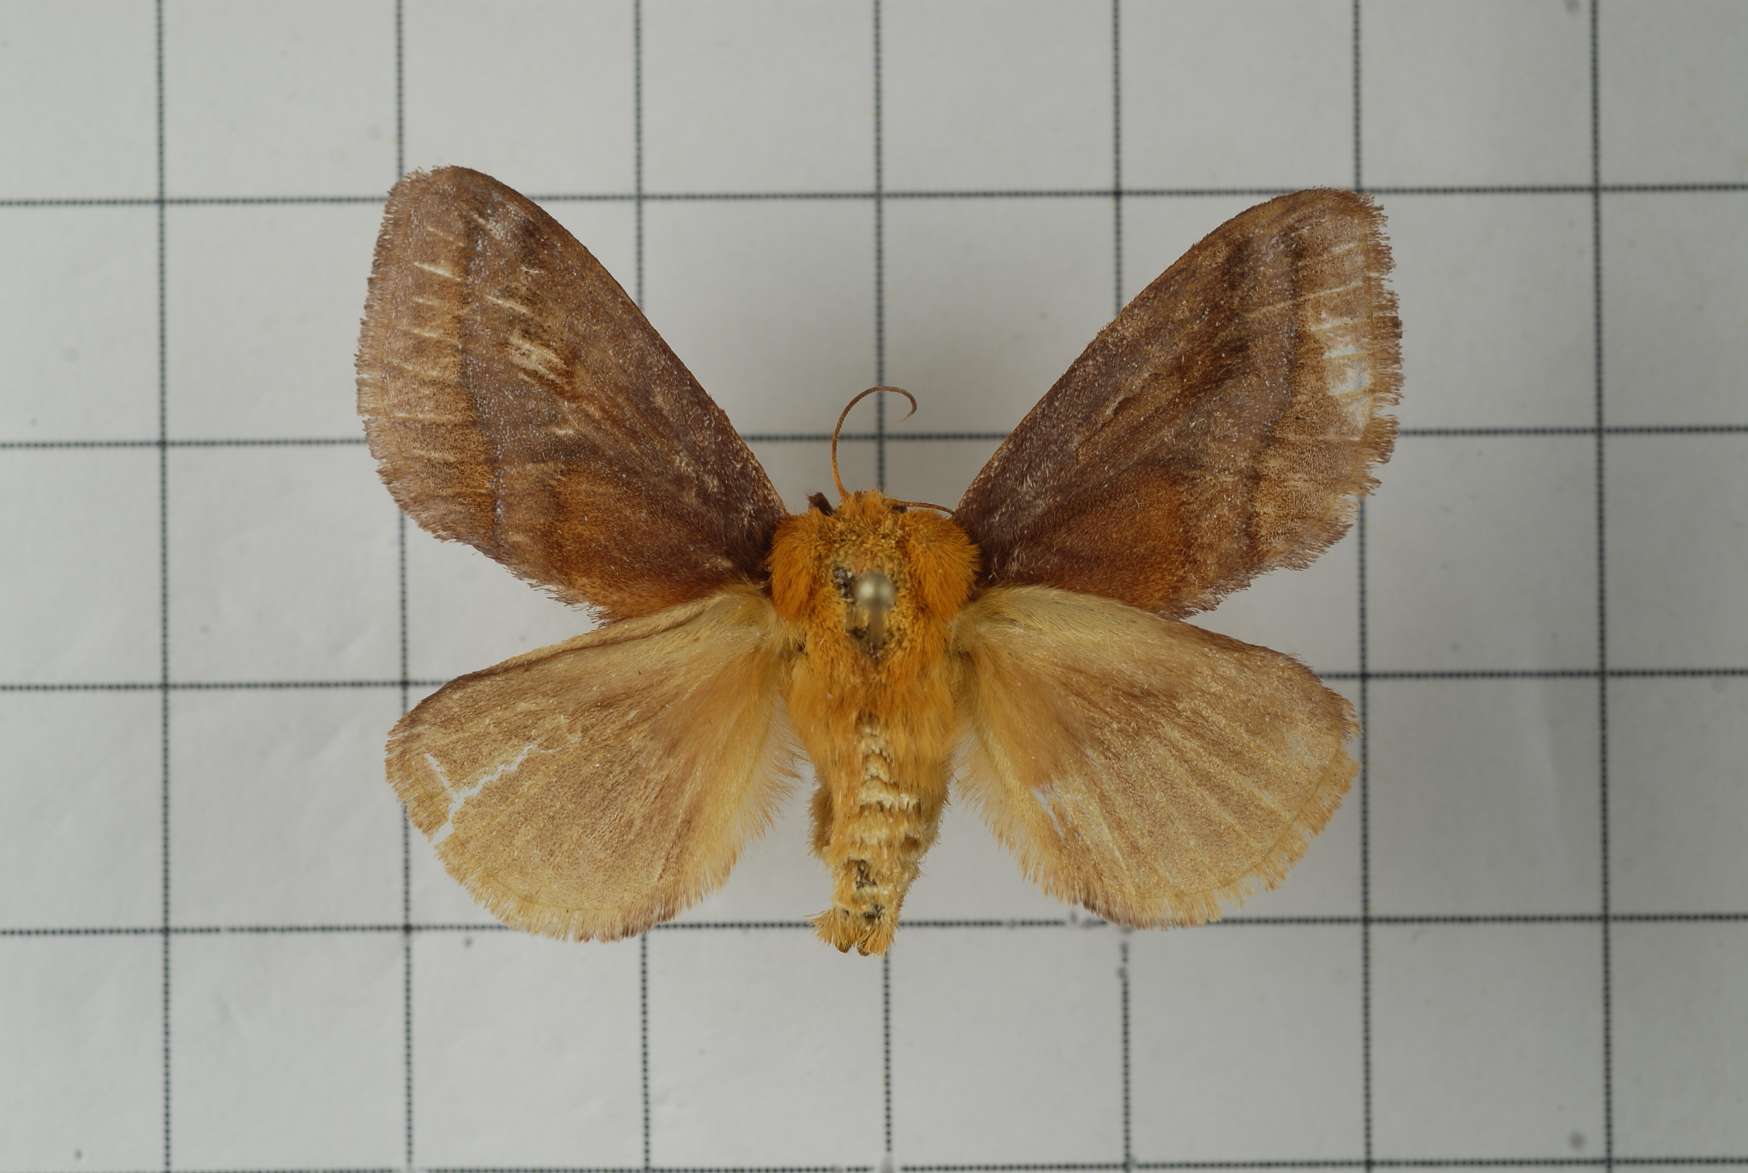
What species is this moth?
Narosoideus vulpina
